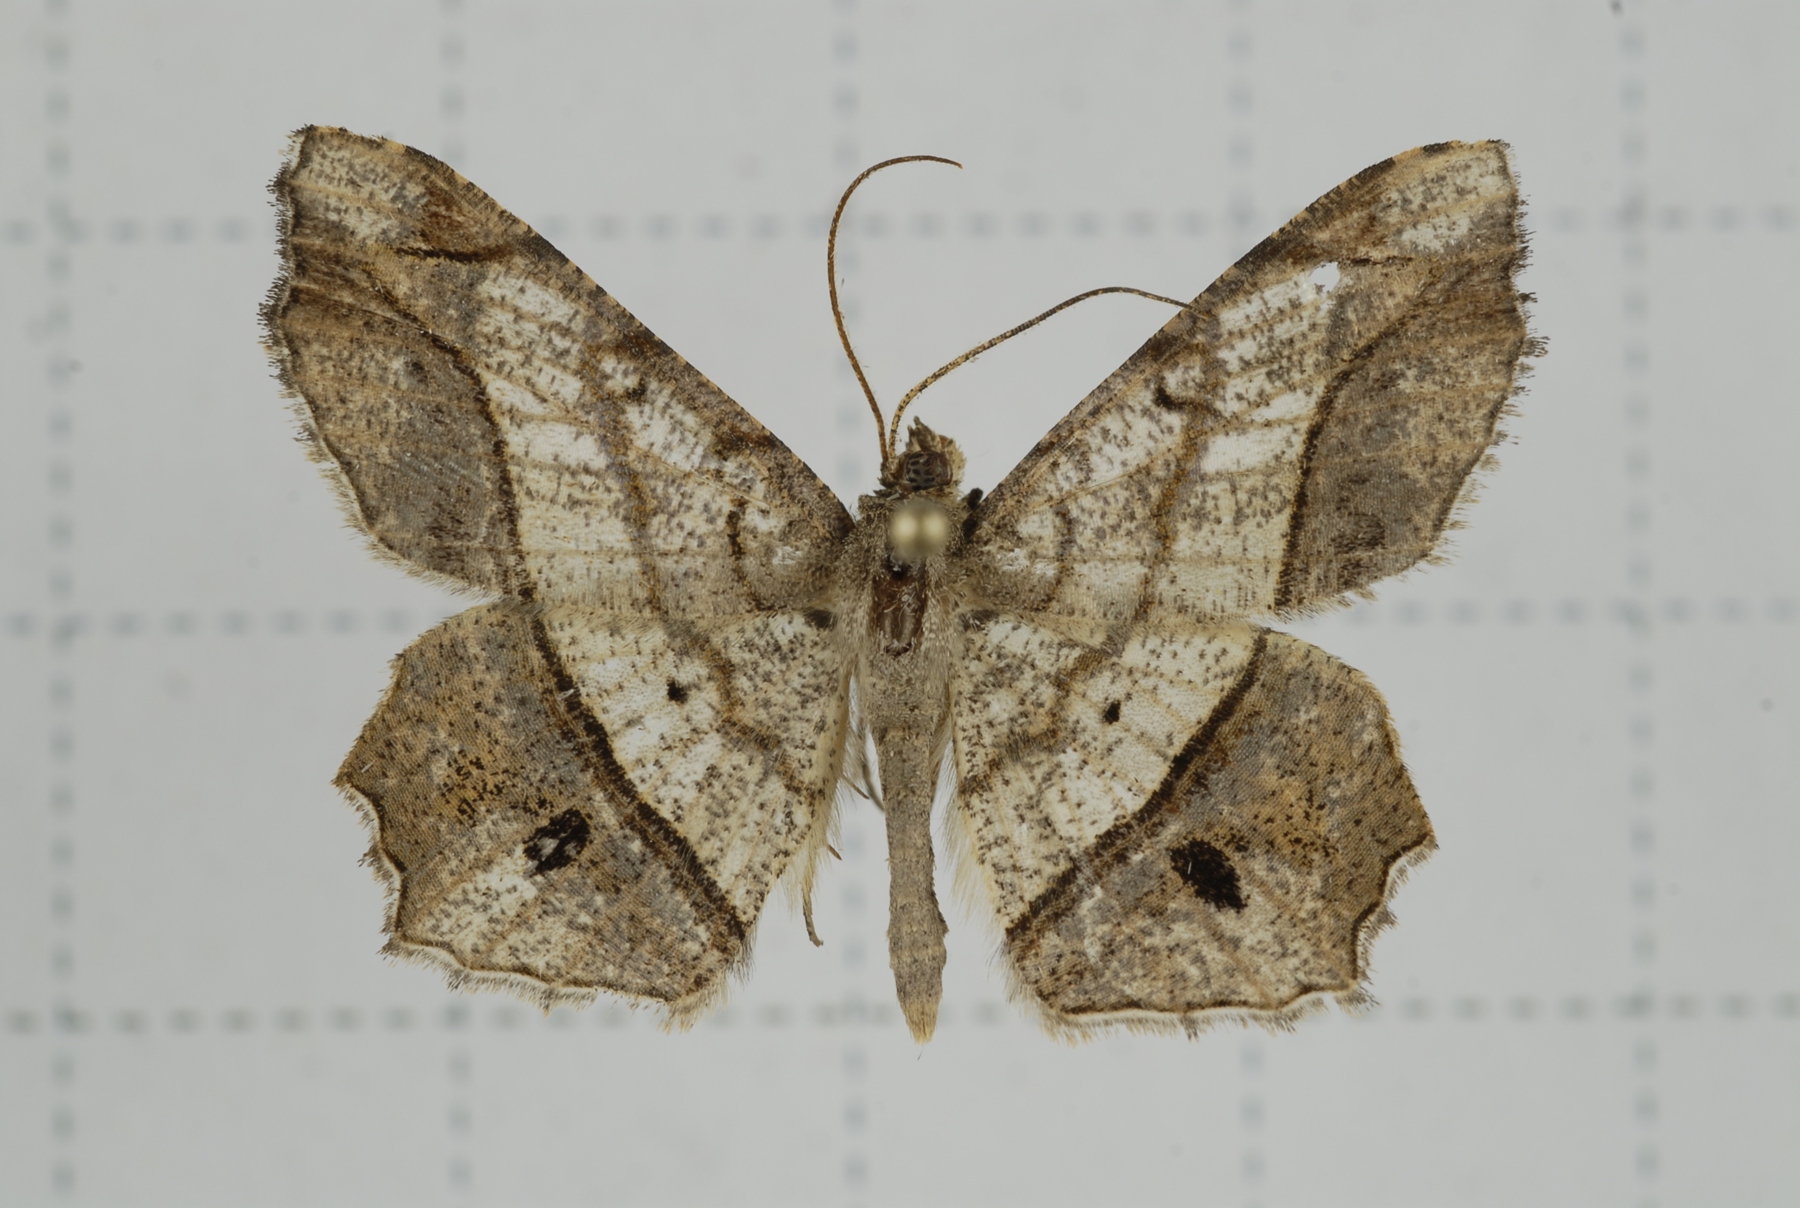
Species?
Chiasmia intermediaria
